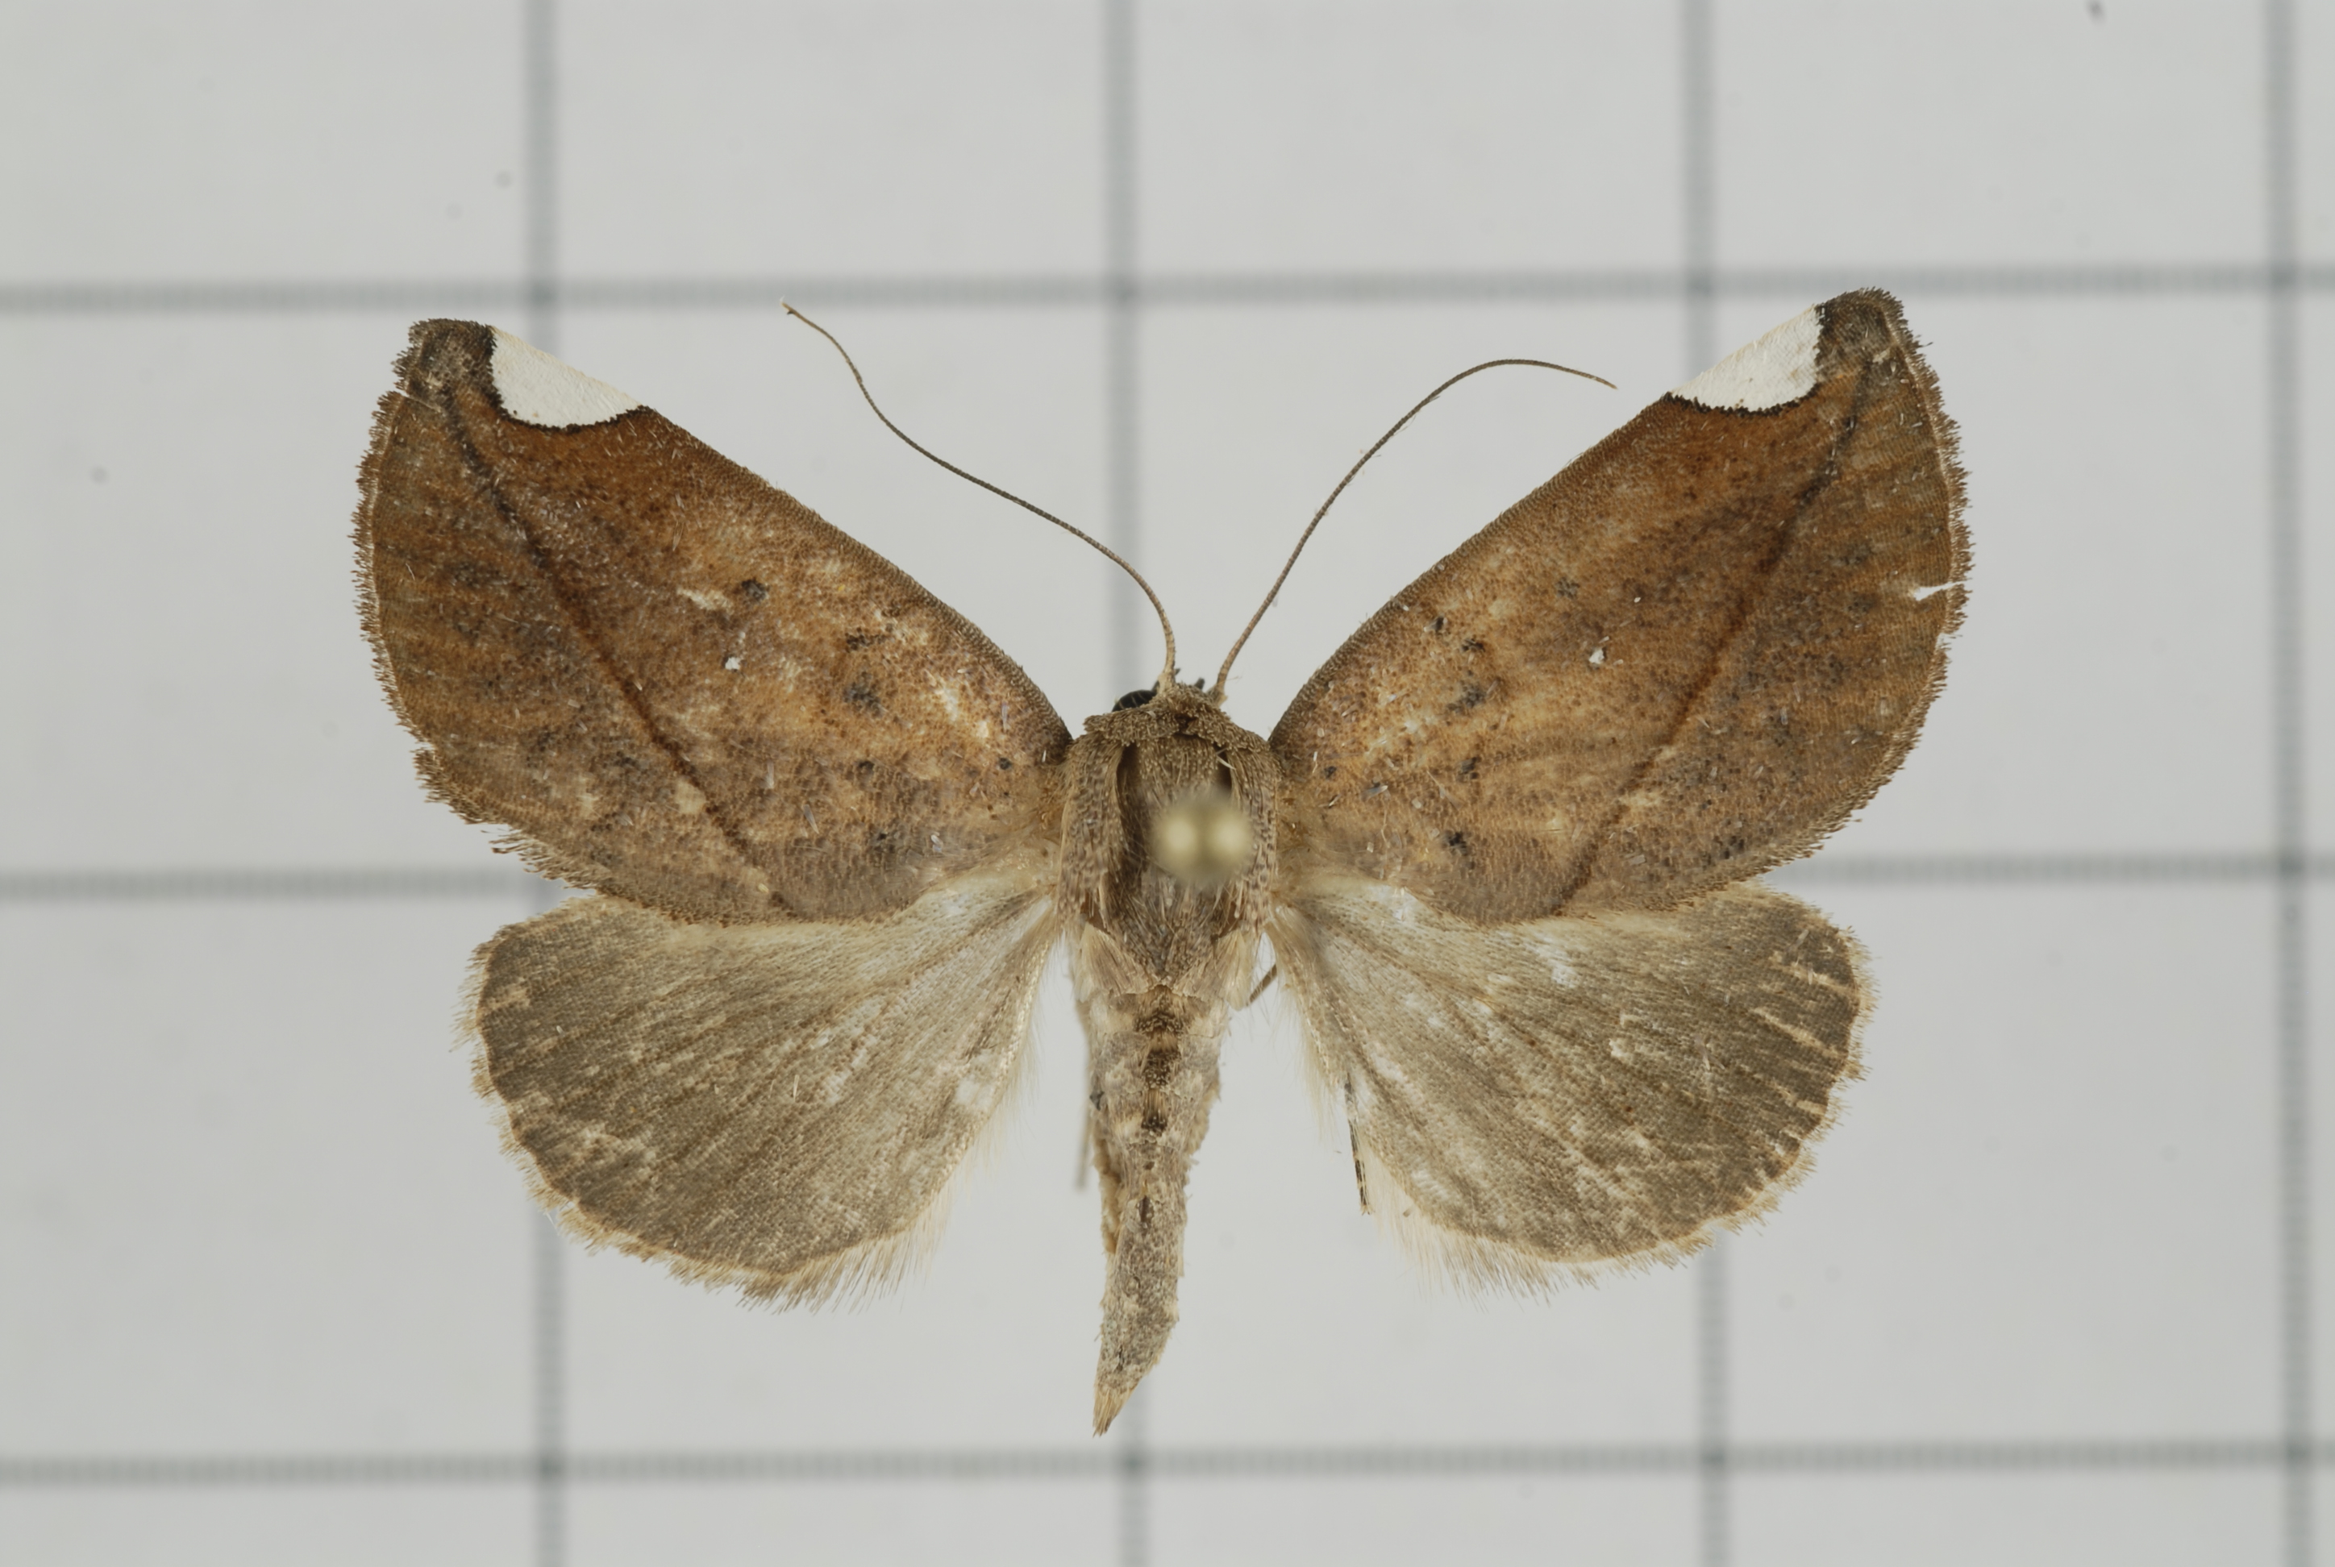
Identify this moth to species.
Negeta contrariata
